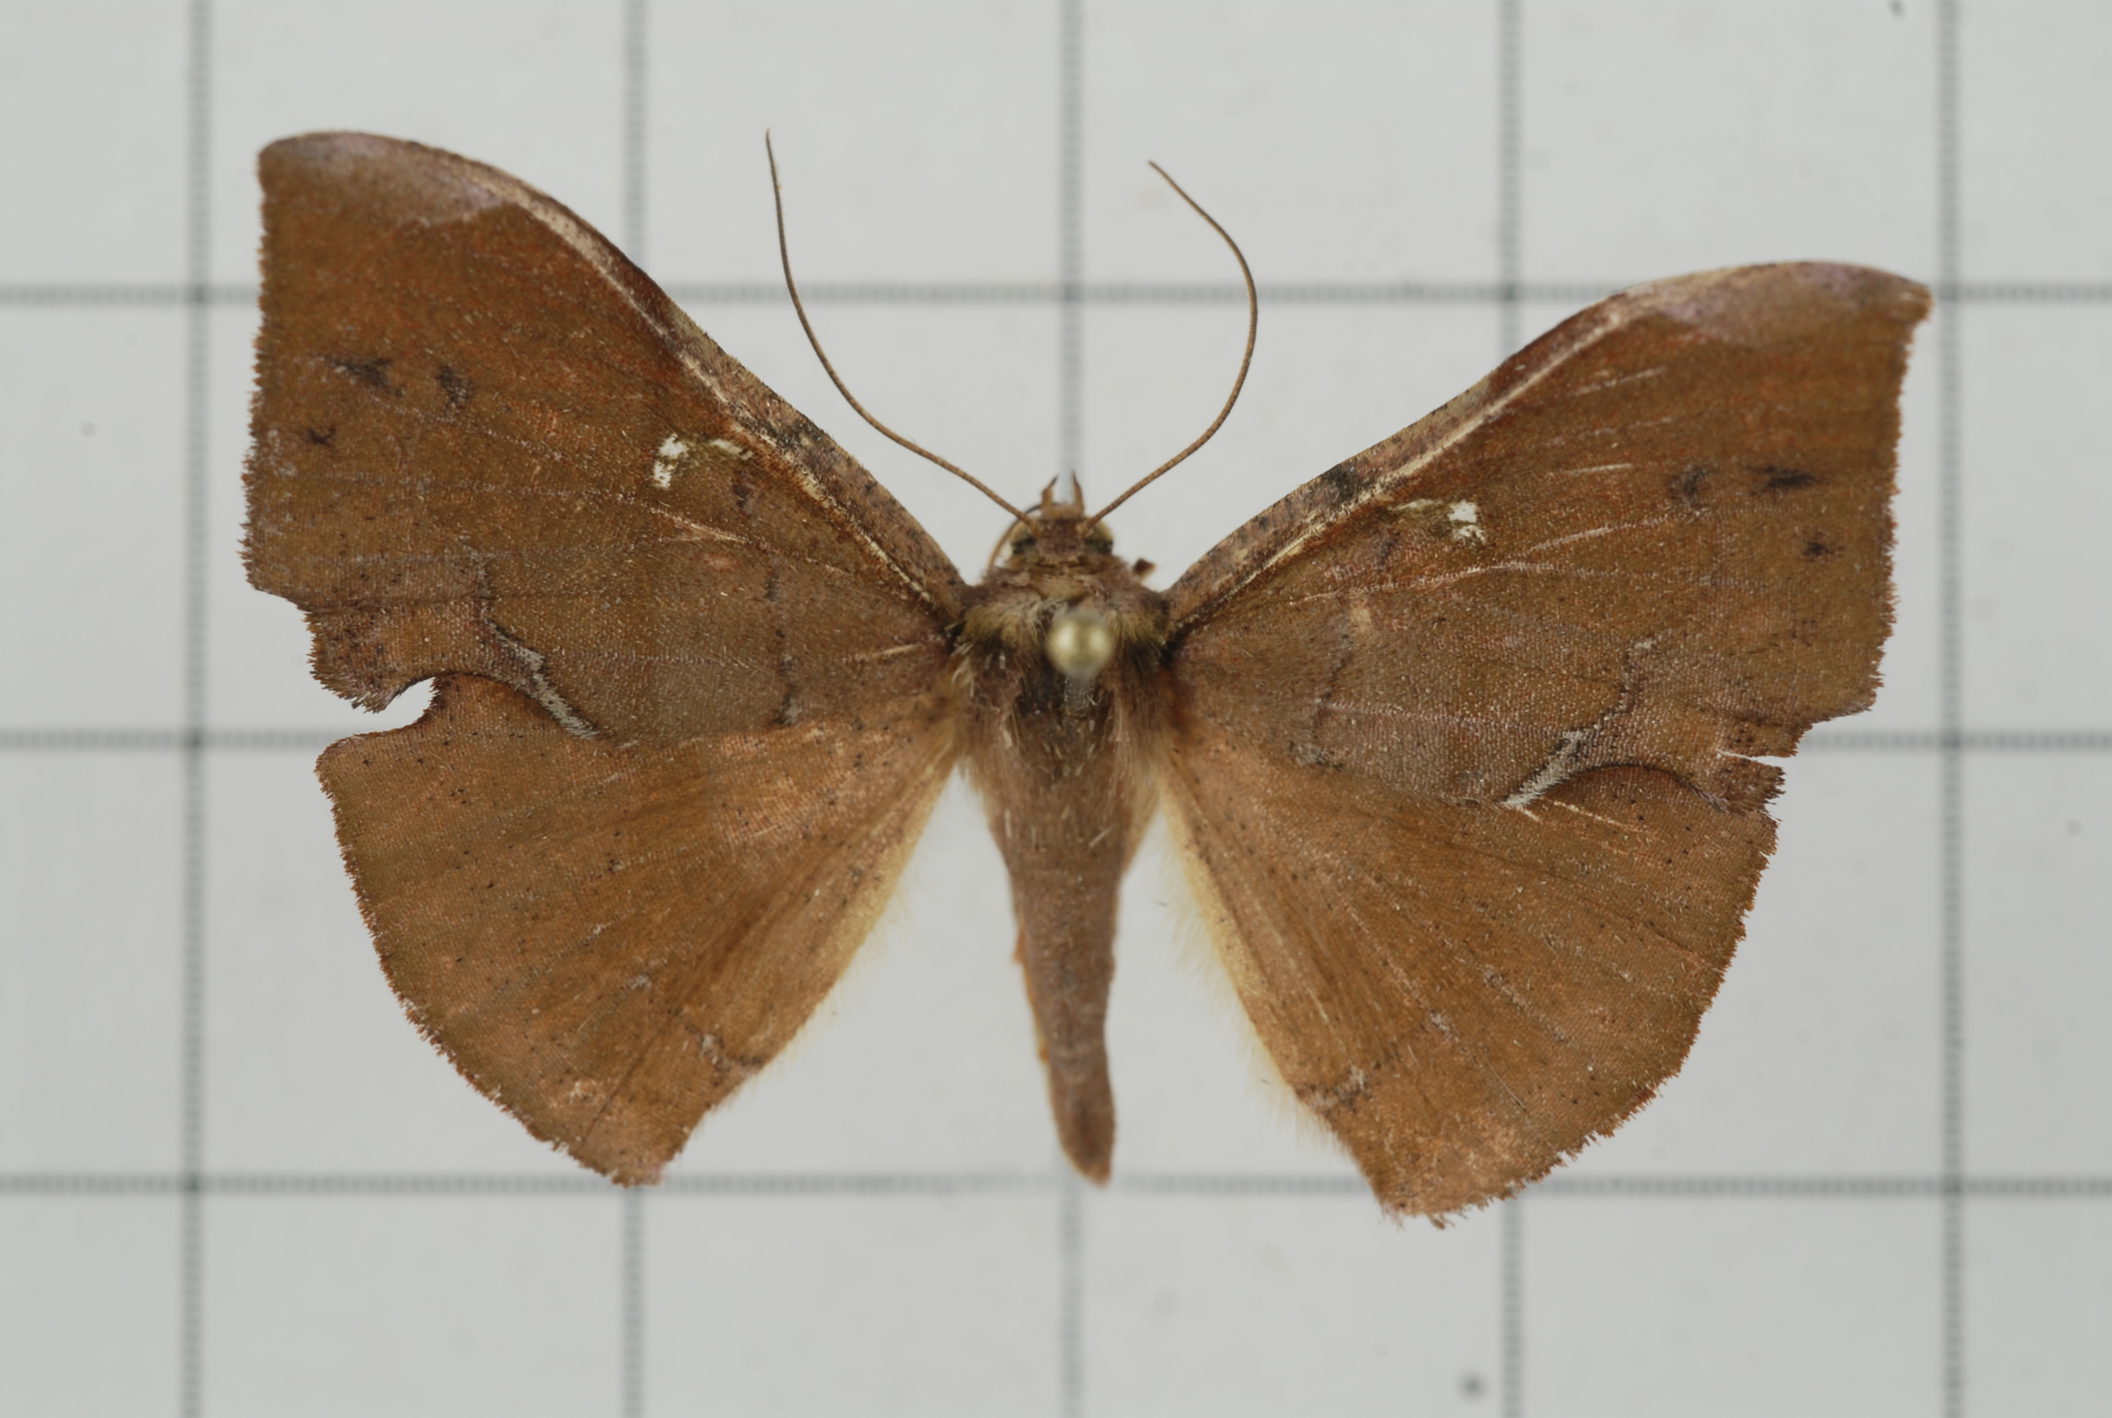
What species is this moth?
Fascellina chromataria
